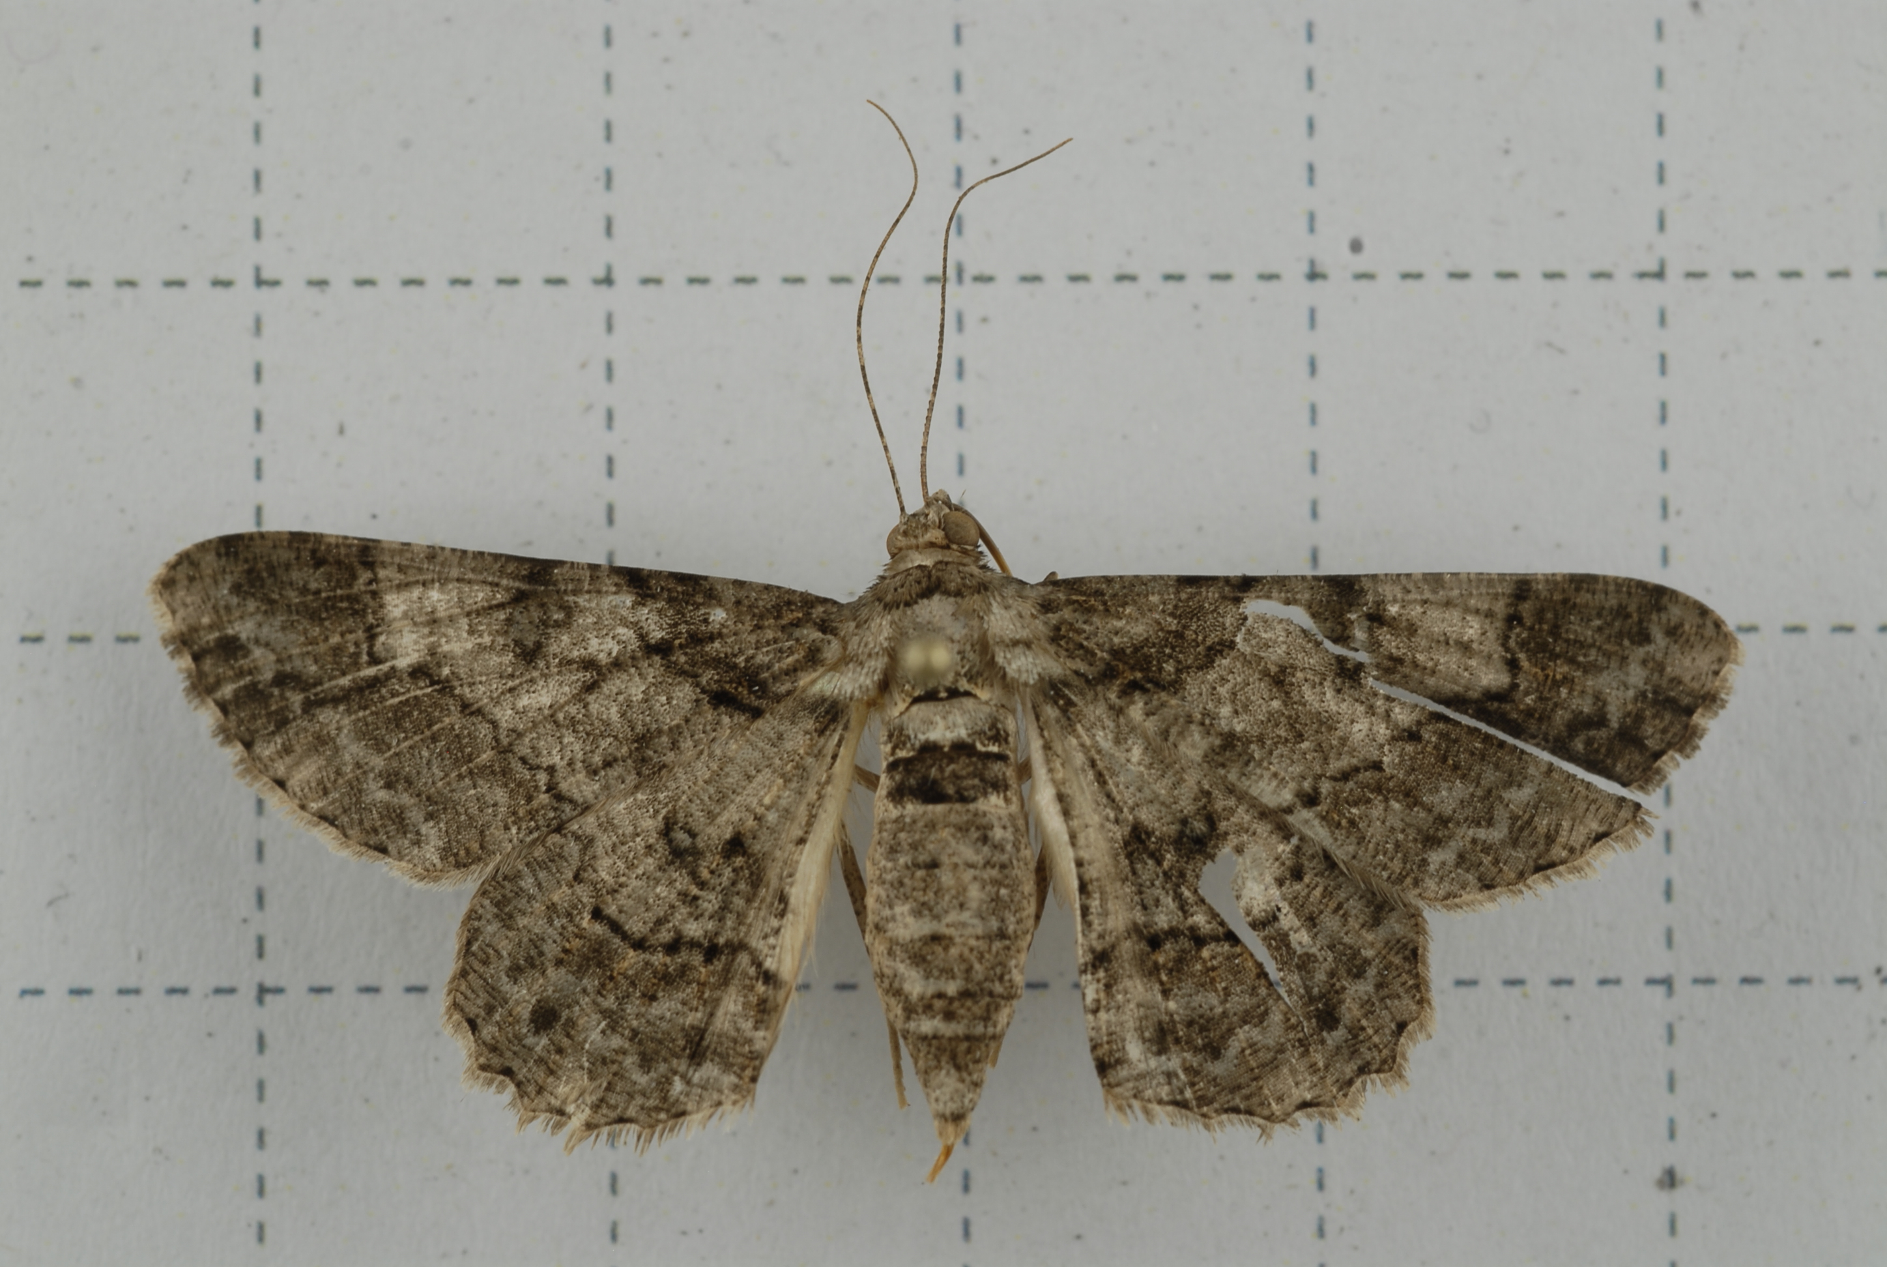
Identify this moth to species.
Cleora alienaria
